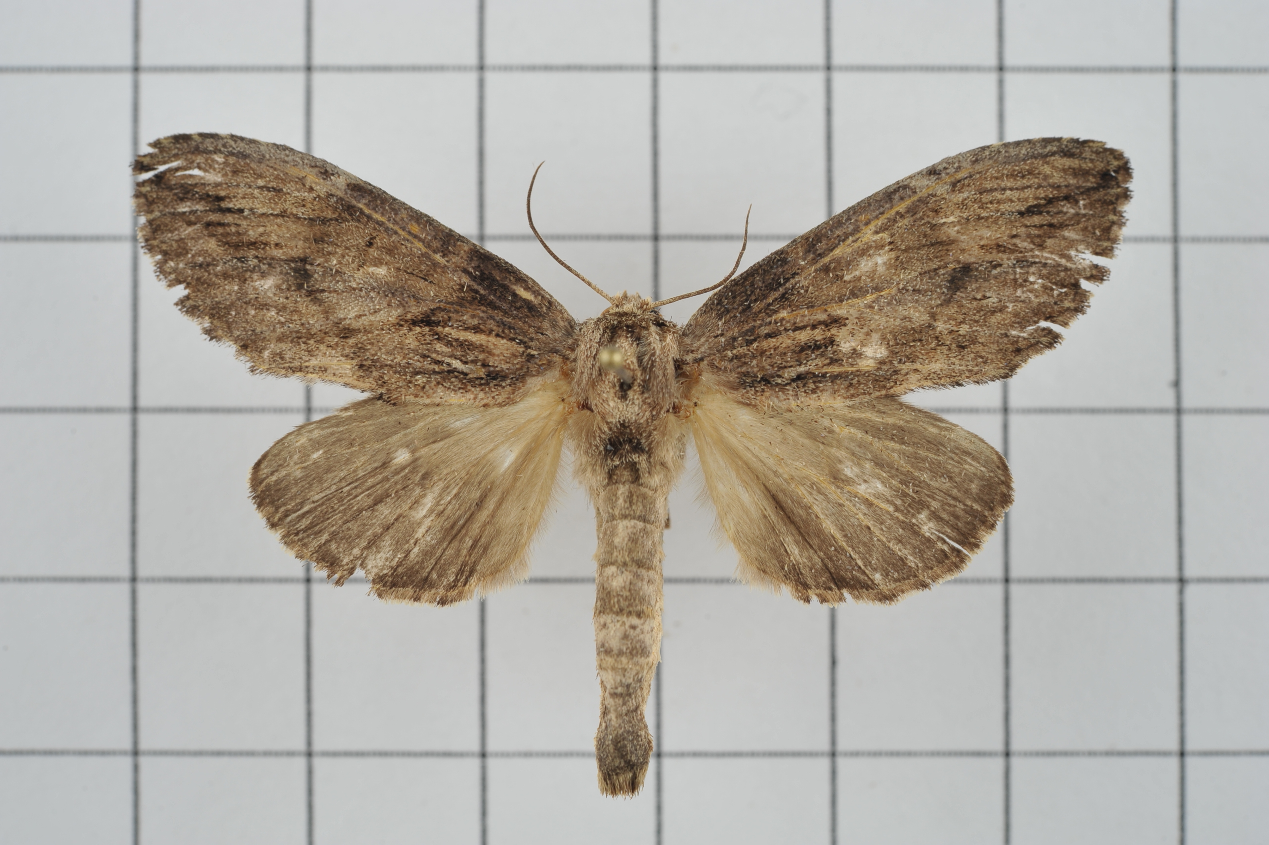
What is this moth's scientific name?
Allodontoides tenebrosa
